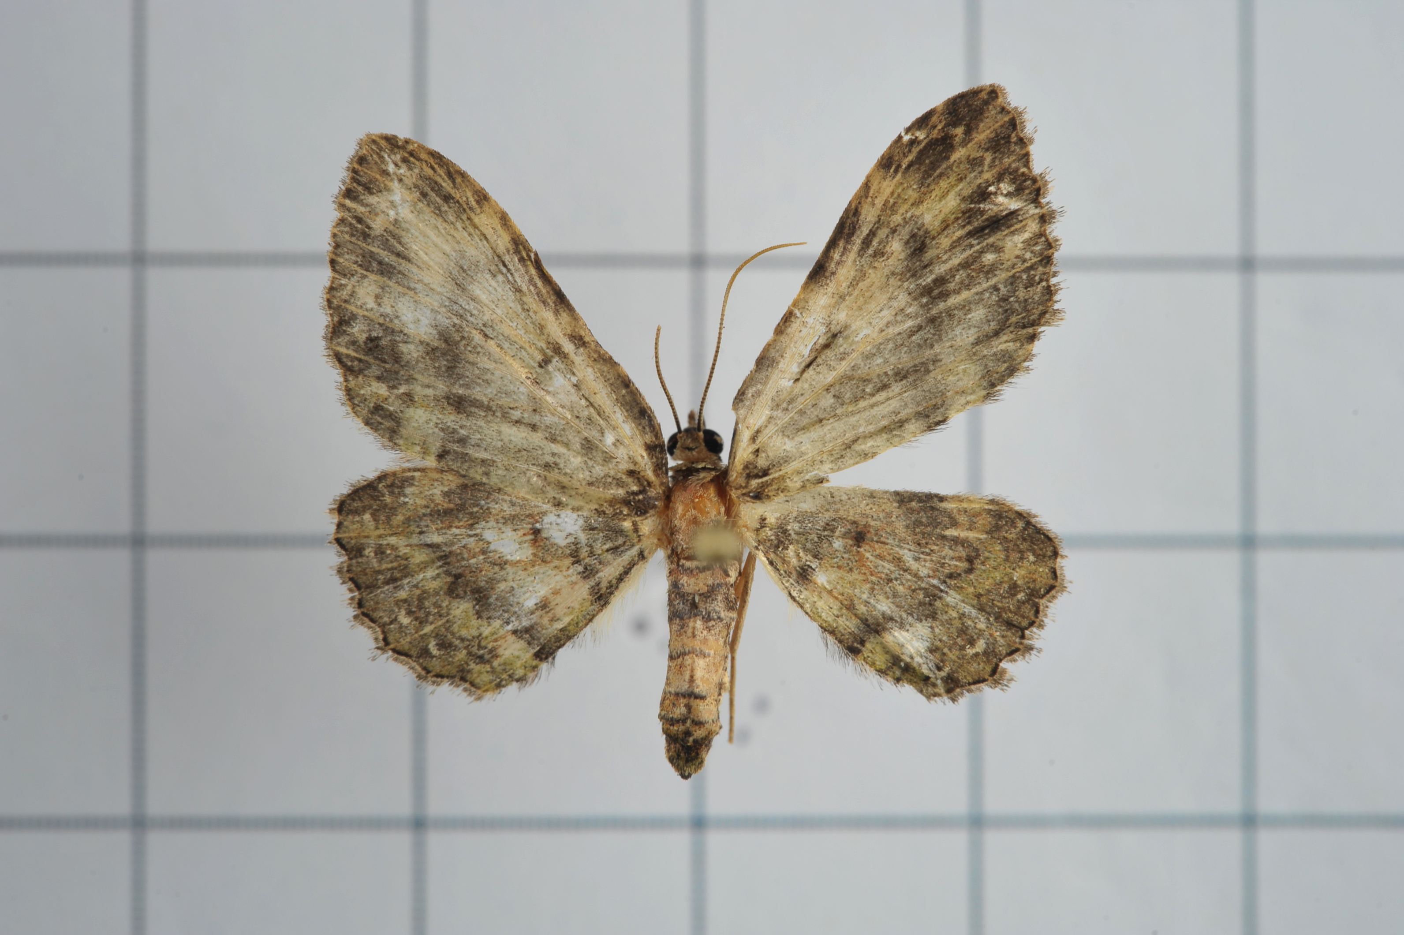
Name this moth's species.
Pseudocollix hyperythra catalalia
